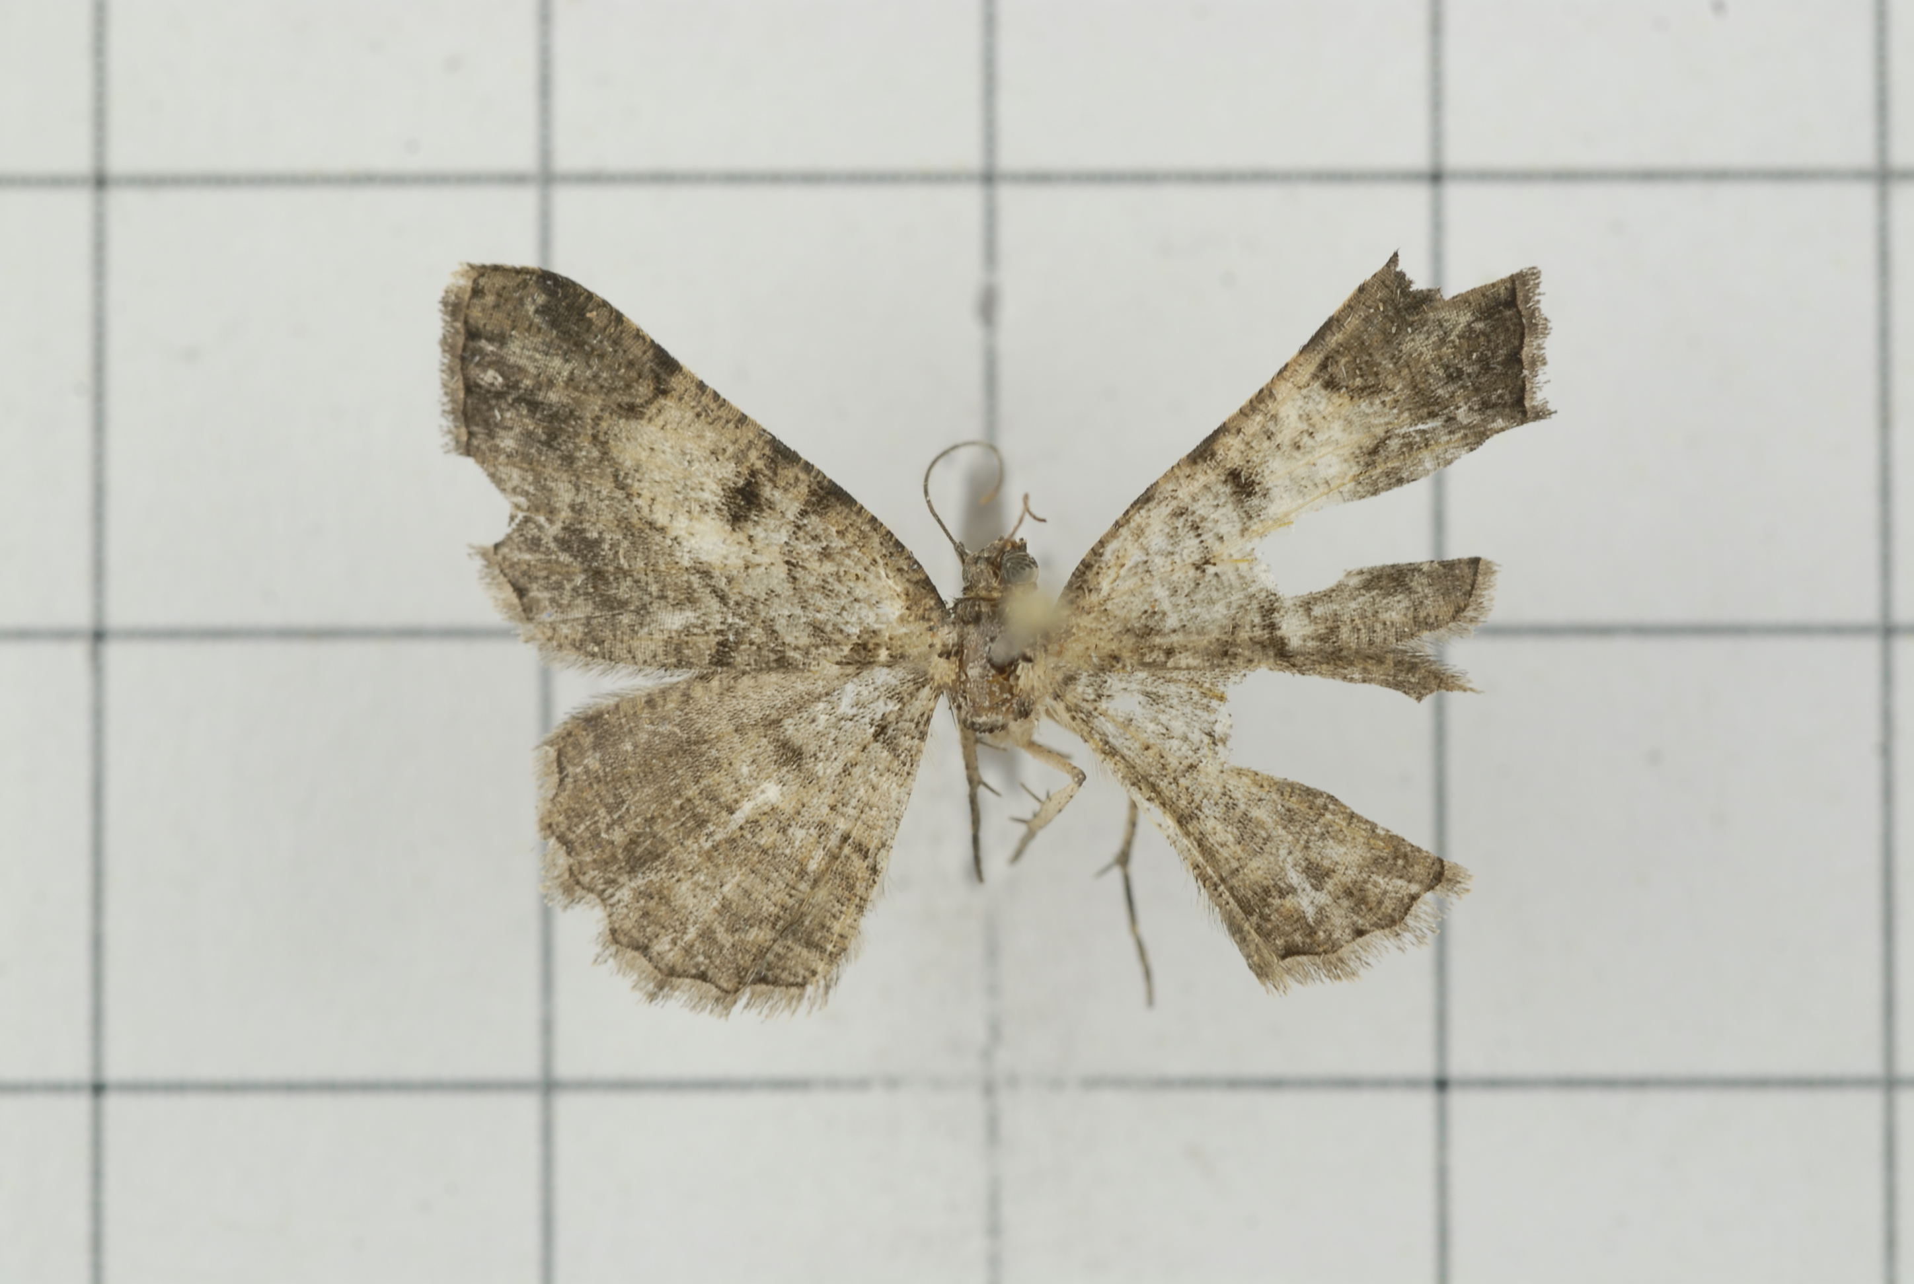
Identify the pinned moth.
Psilalcis pulveraria
